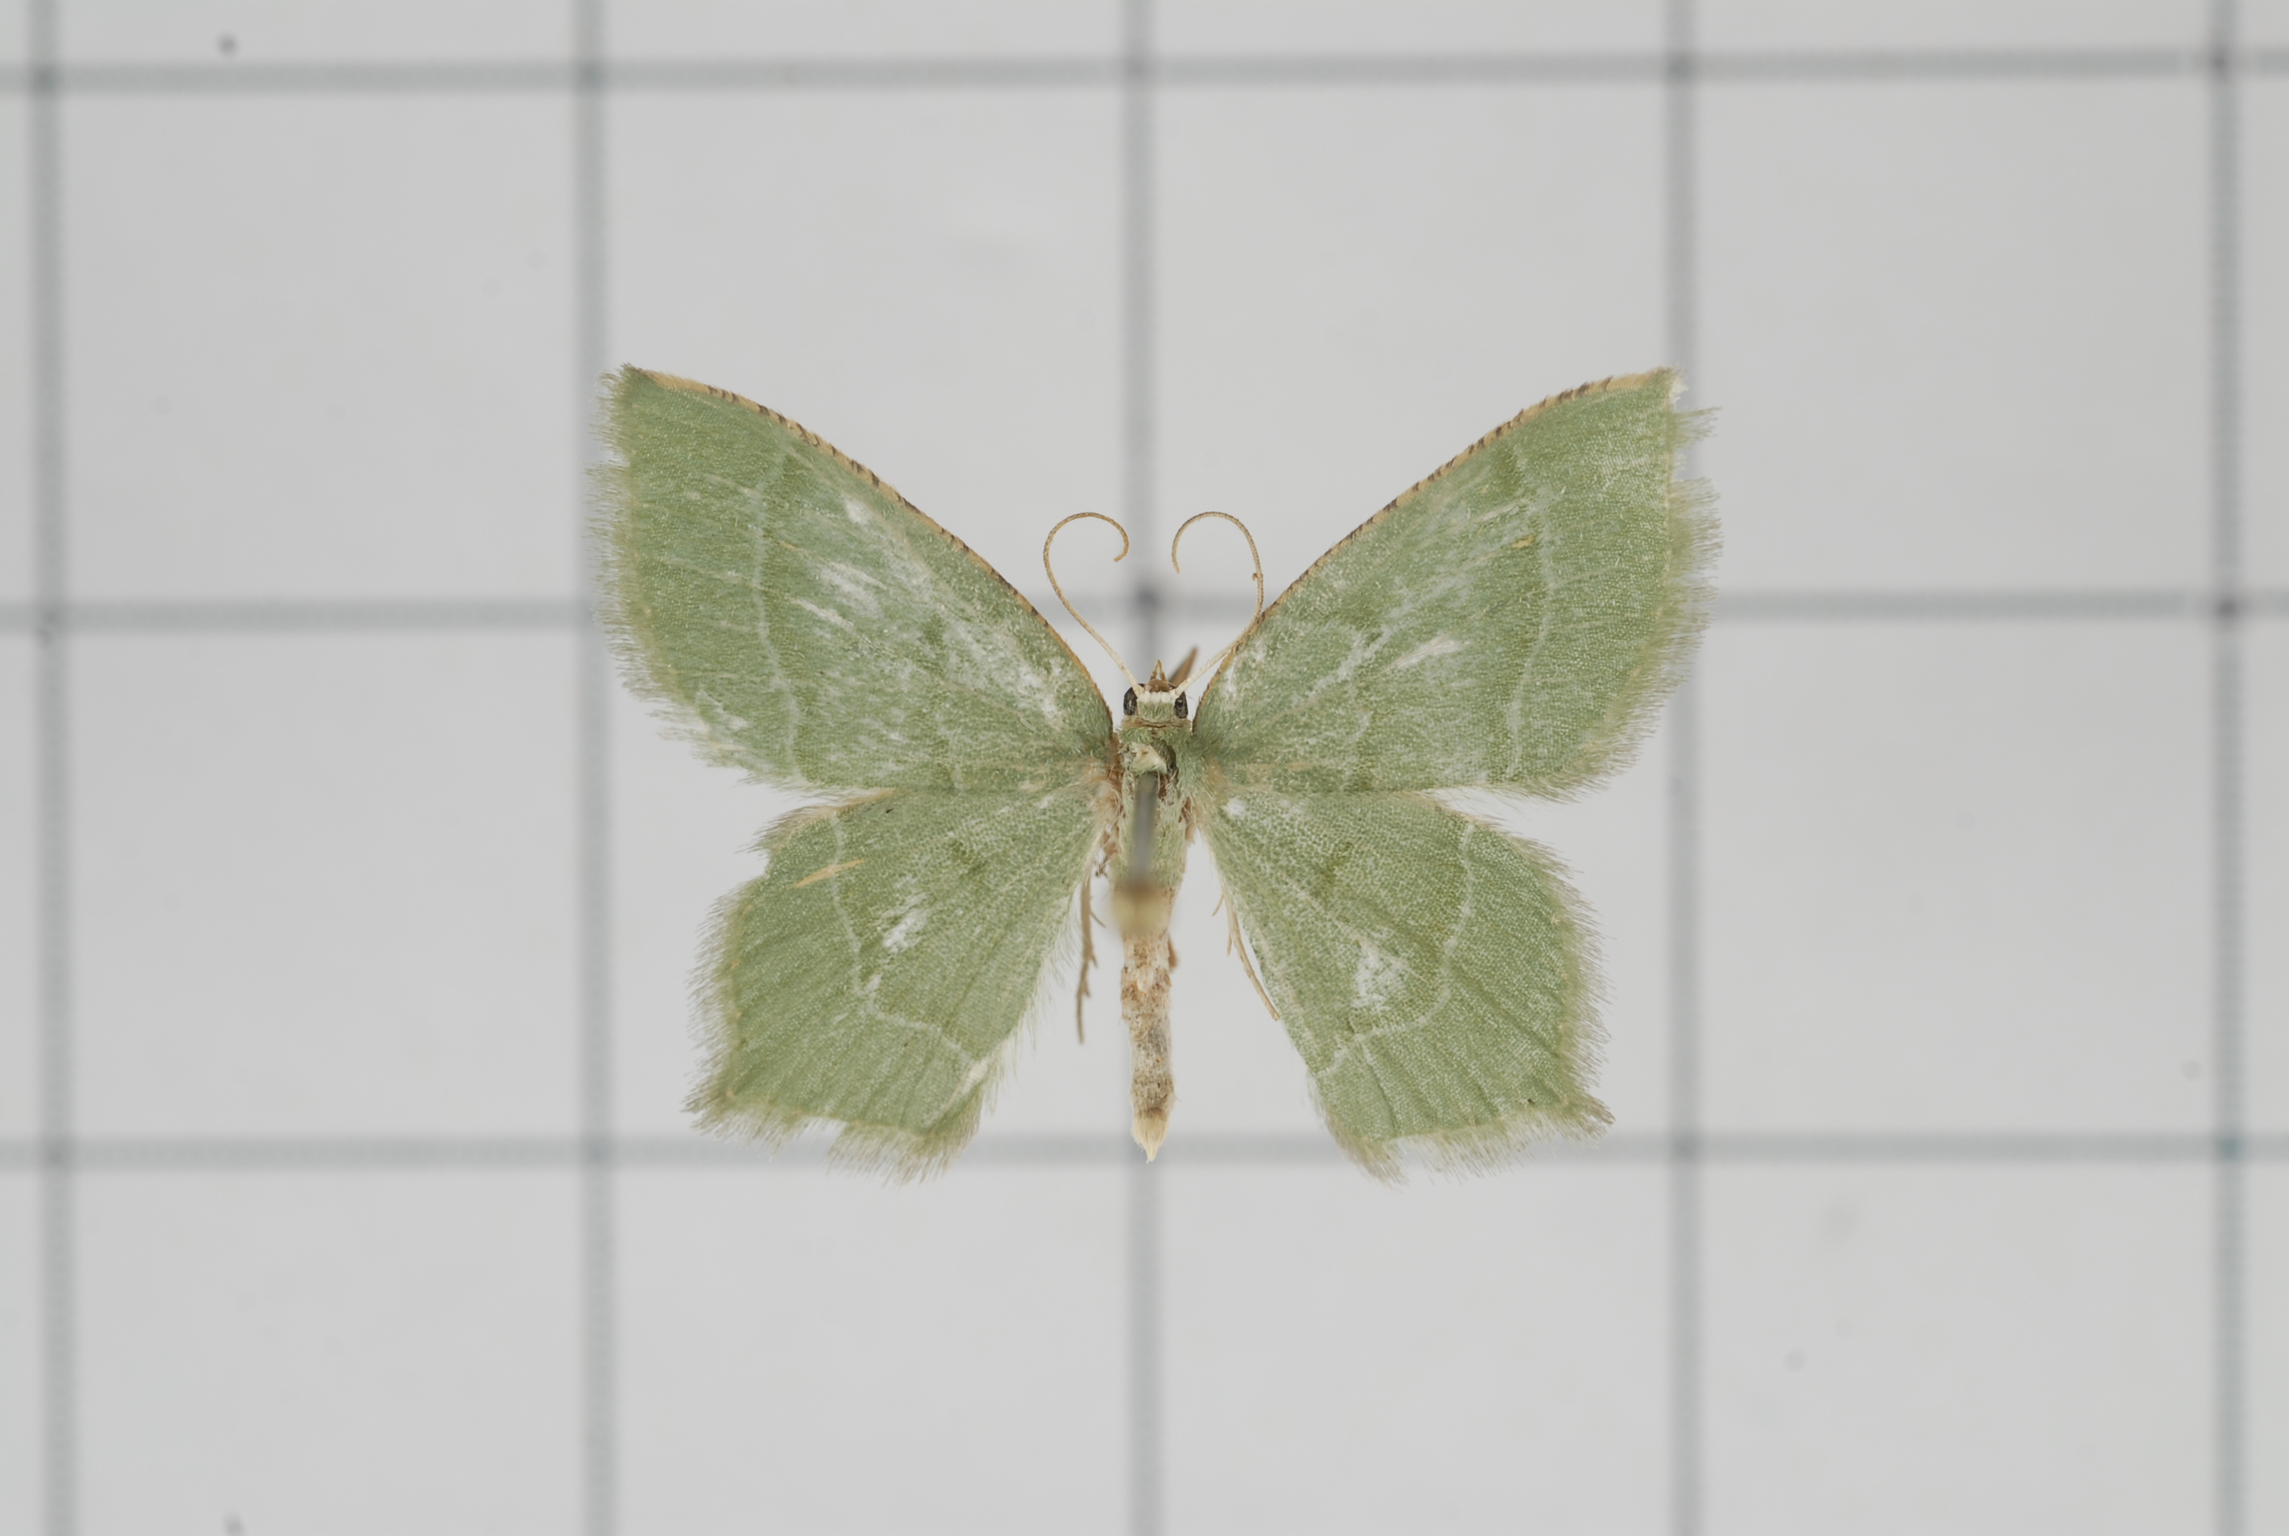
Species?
Idiochlora ussuriaria mundaria
